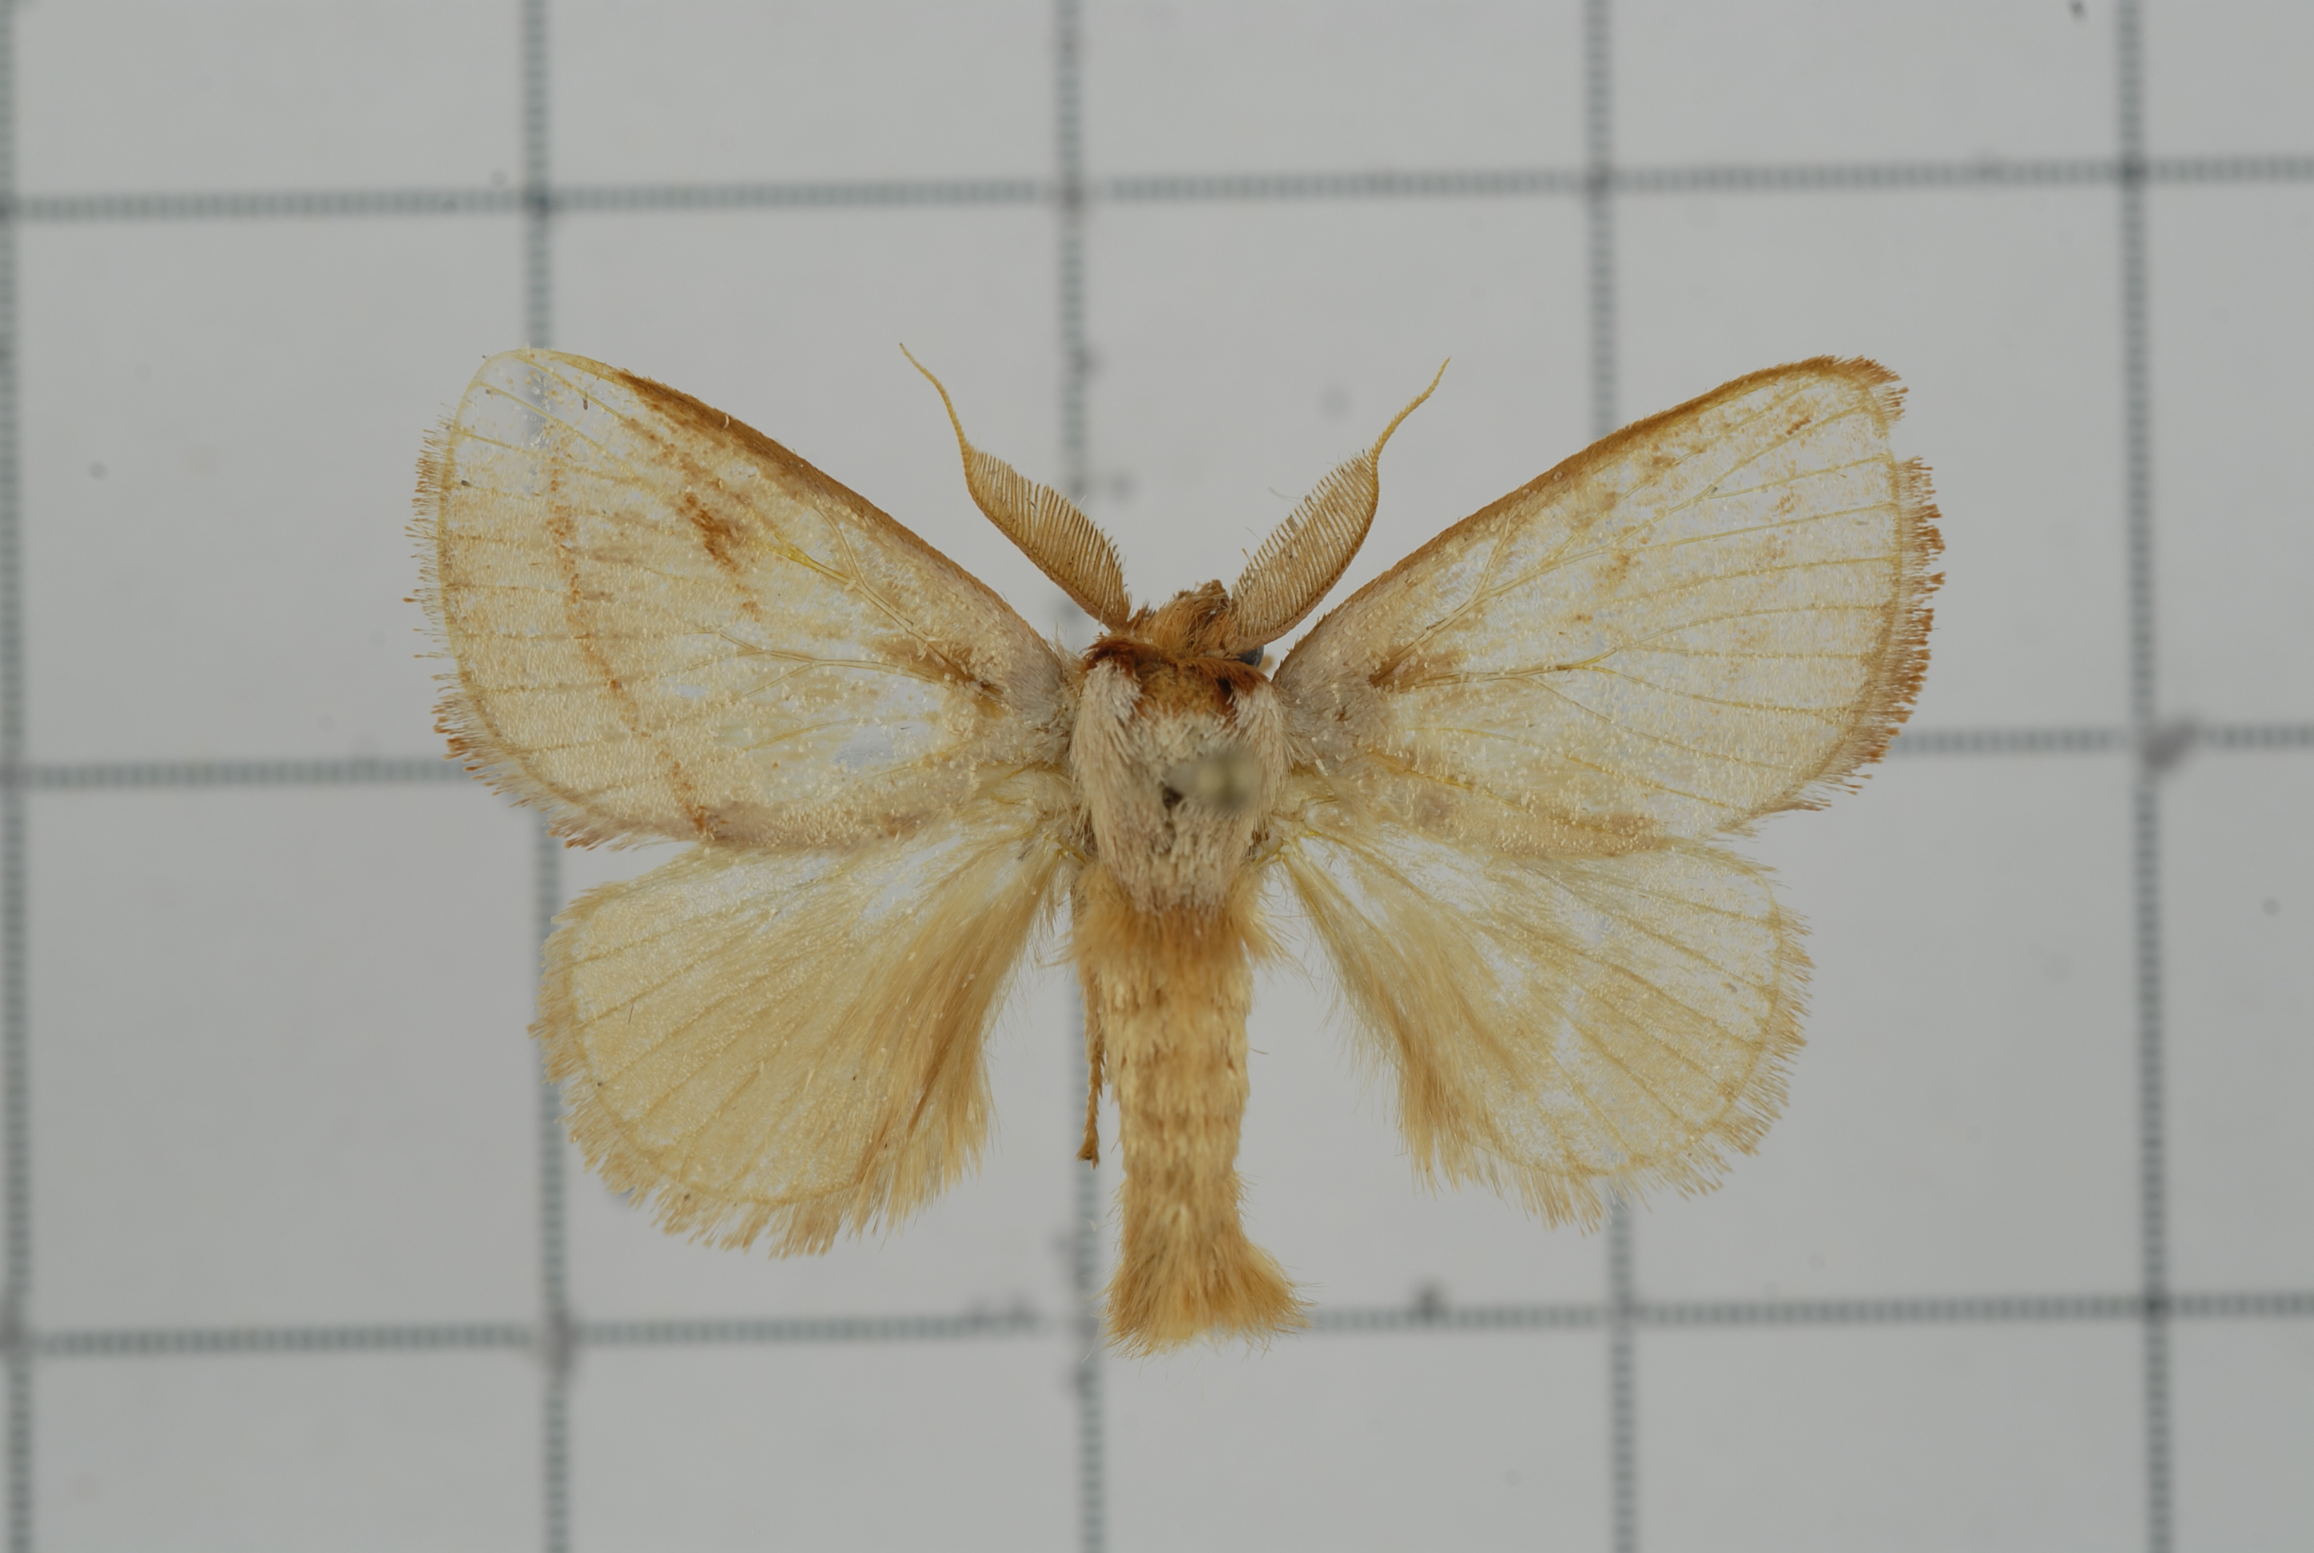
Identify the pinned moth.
Cania heppneri
